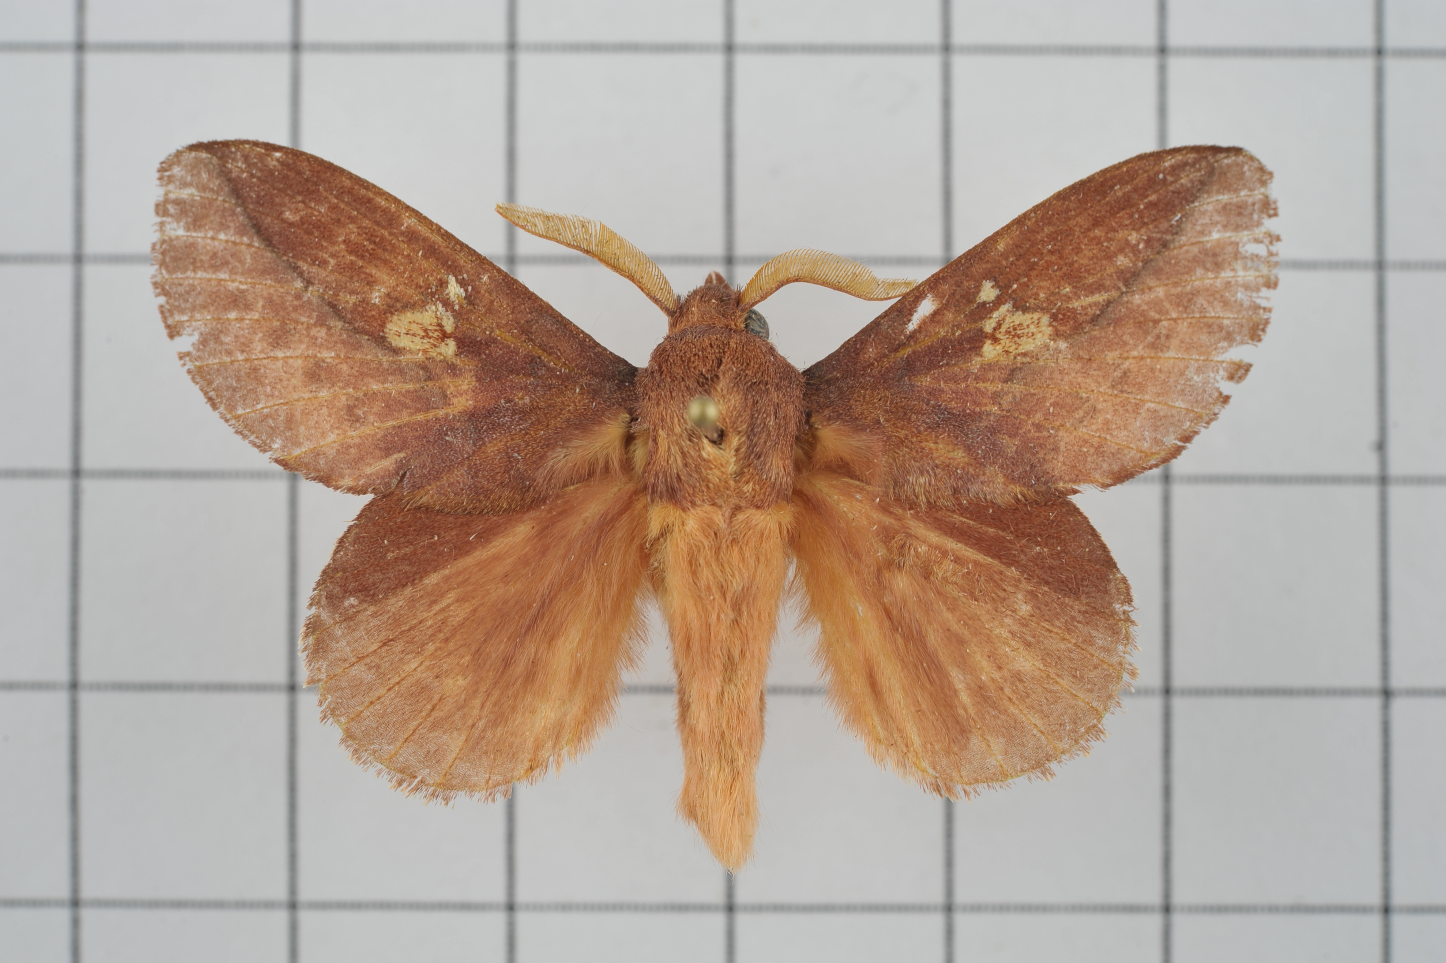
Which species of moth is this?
Euthrix laeta arina
